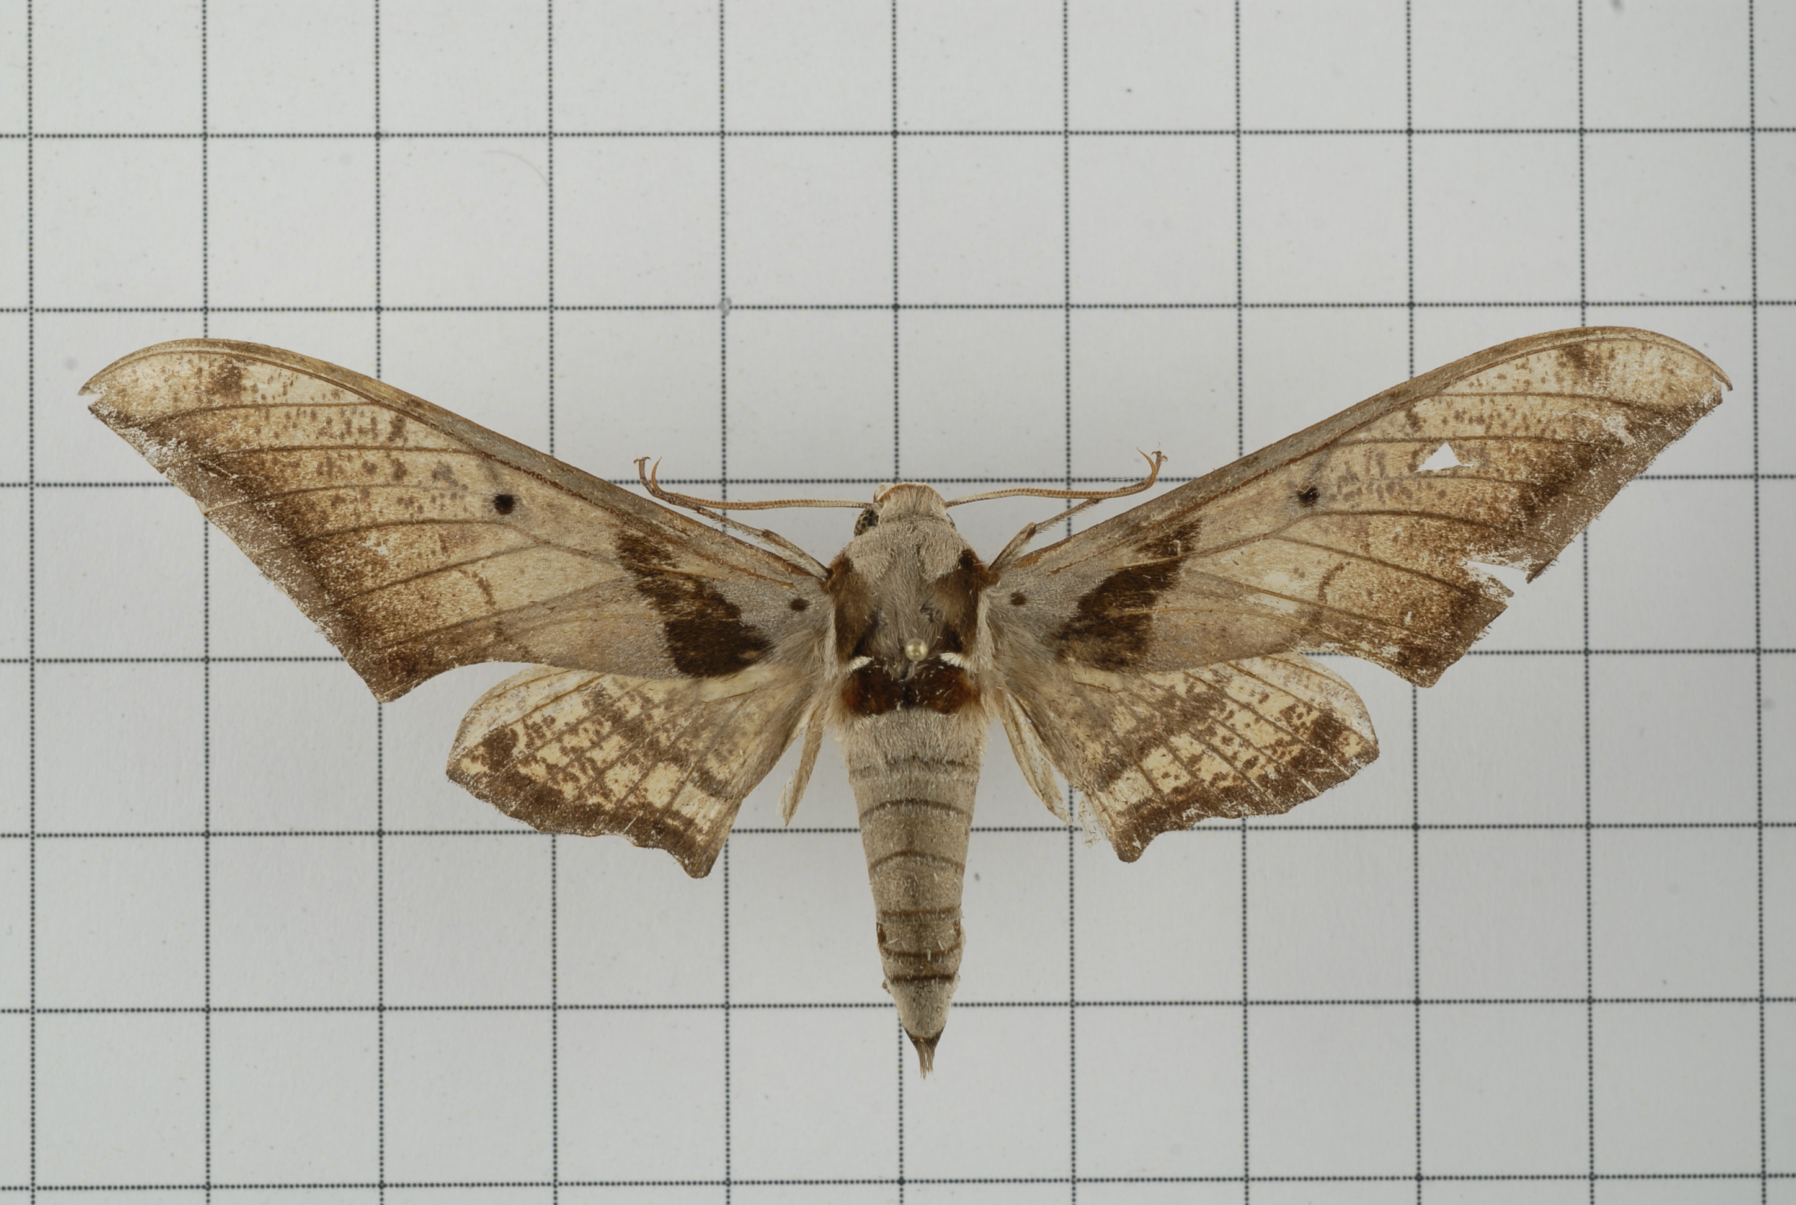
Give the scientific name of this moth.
Ambulyx japonica angustifasciata
